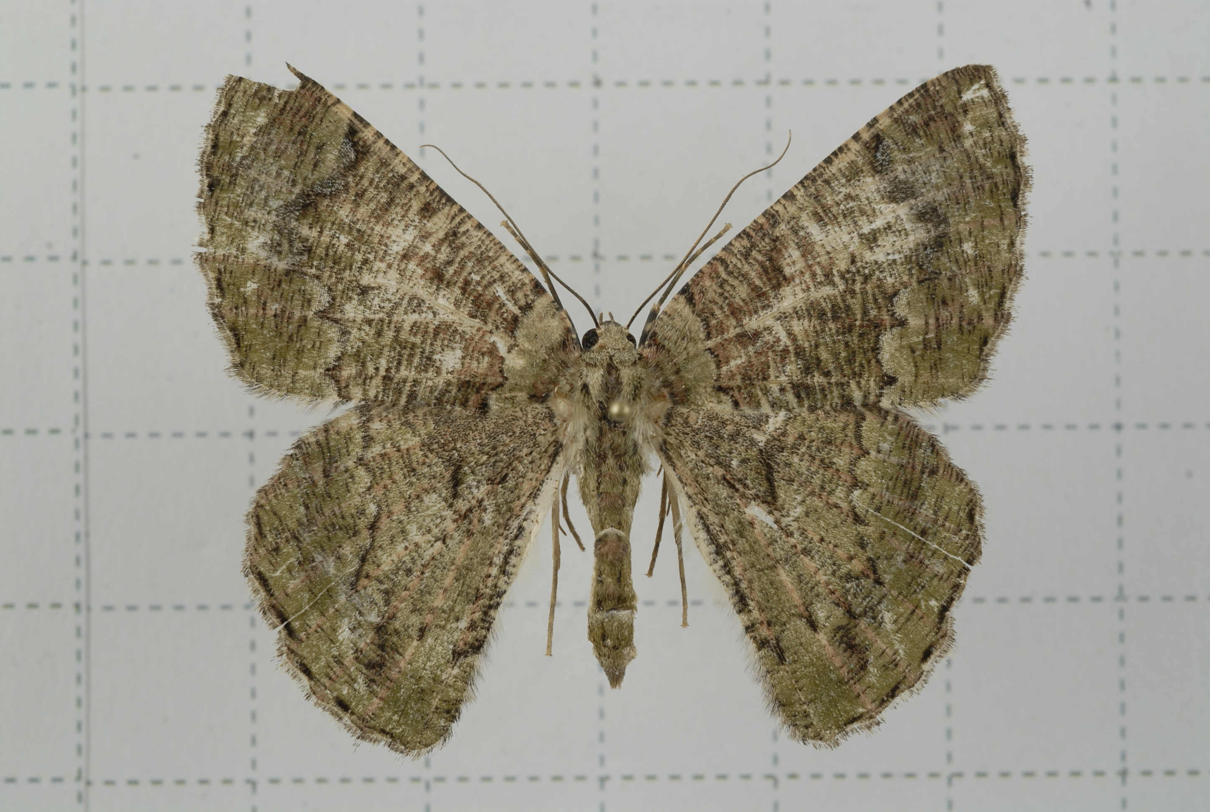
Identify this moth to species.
Lophophelma taiwana
